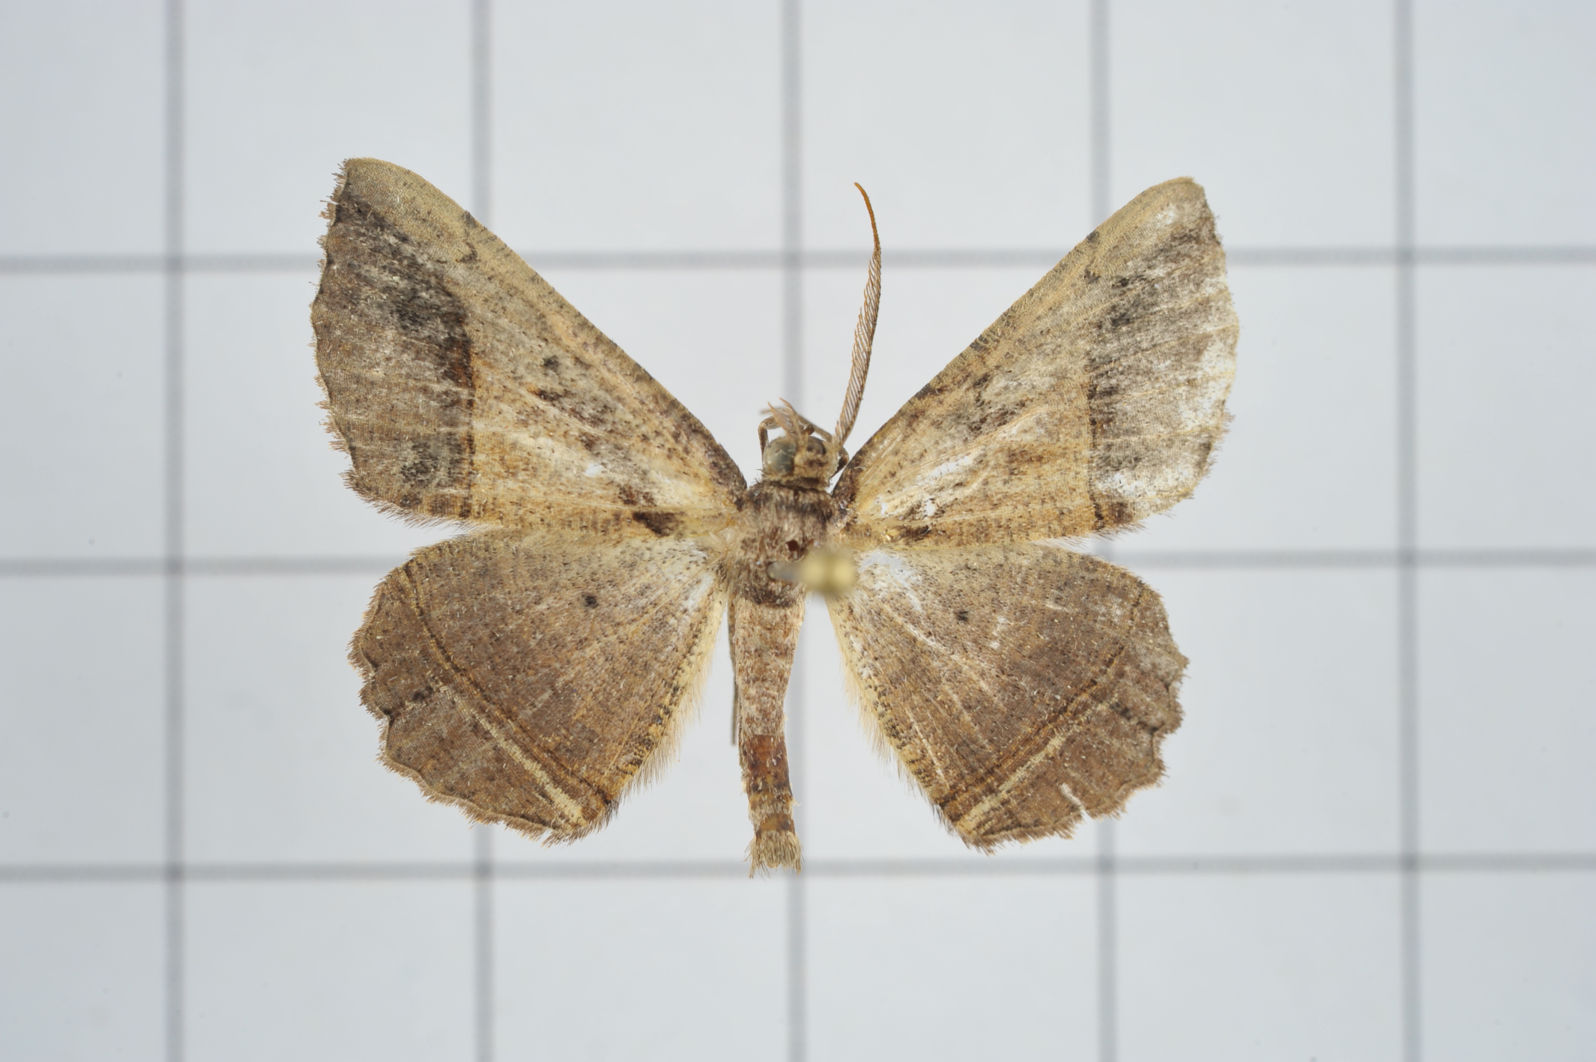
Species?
Menophra taiwana
